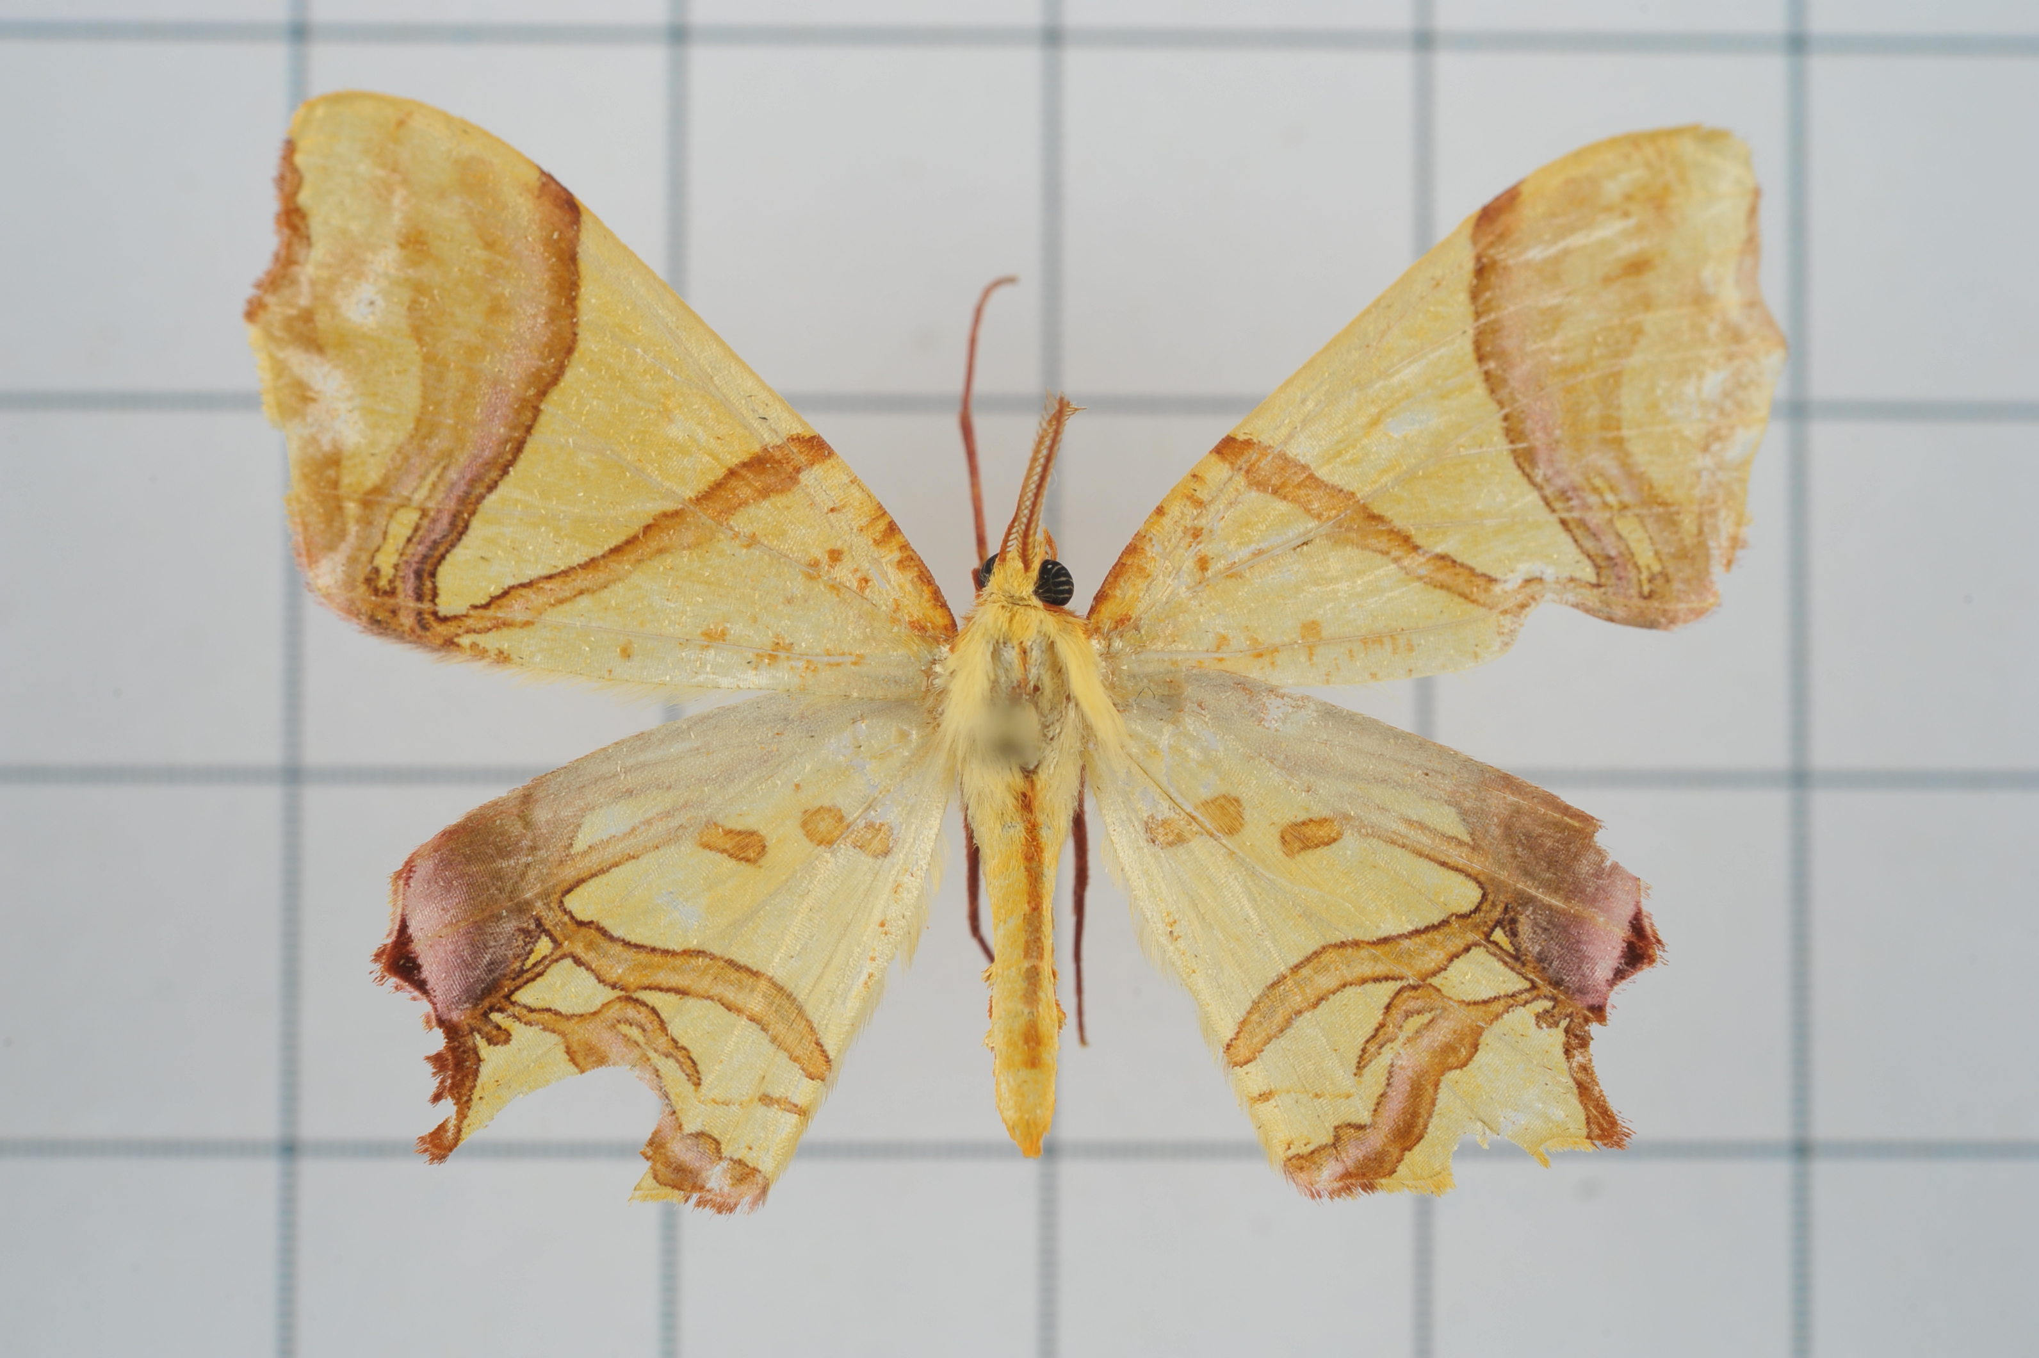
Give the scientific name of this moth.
Trotocraspeda divaricata
